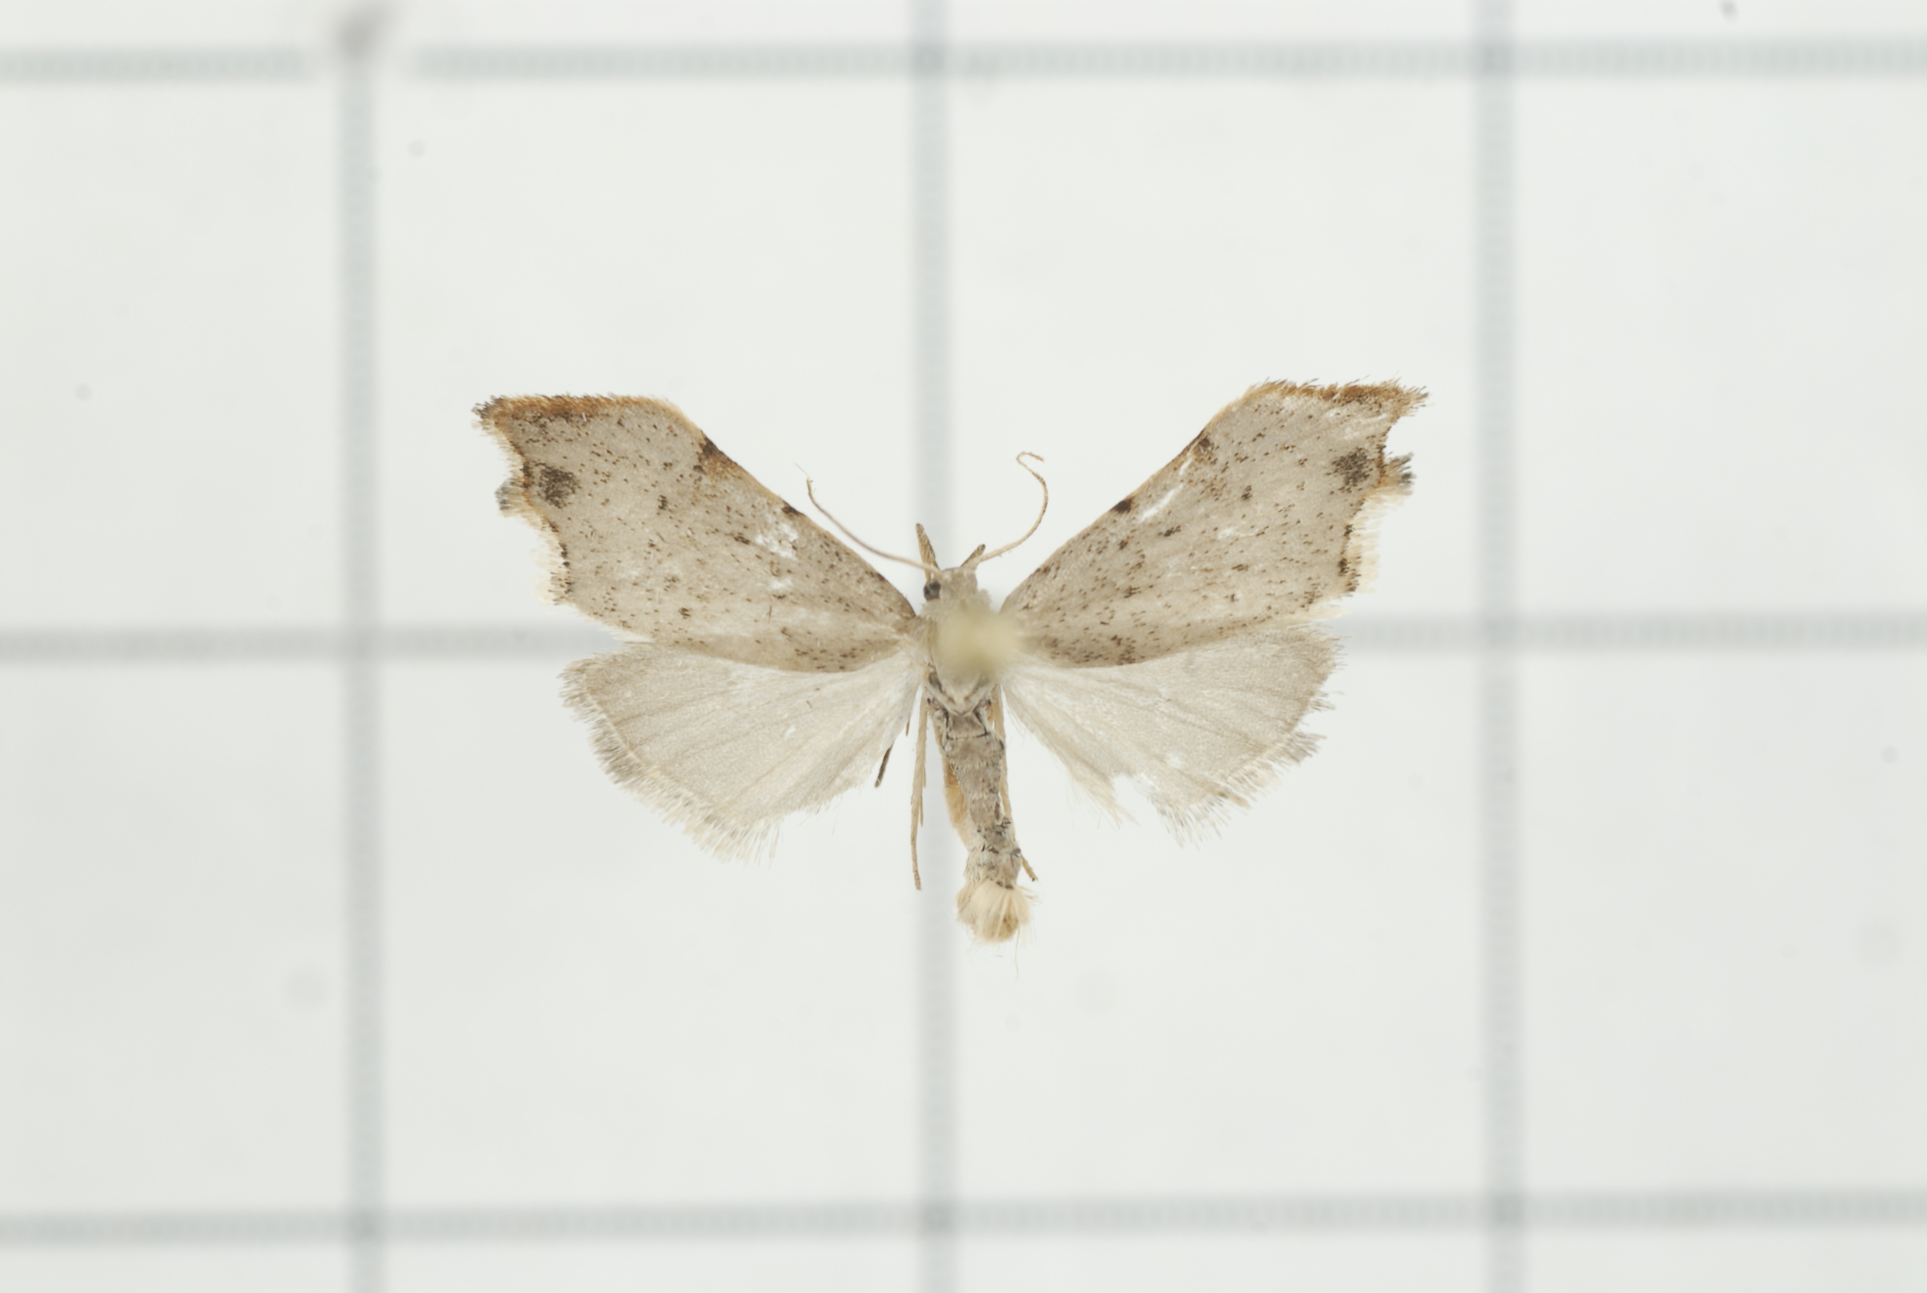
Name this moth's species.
Oxacme cretacea
